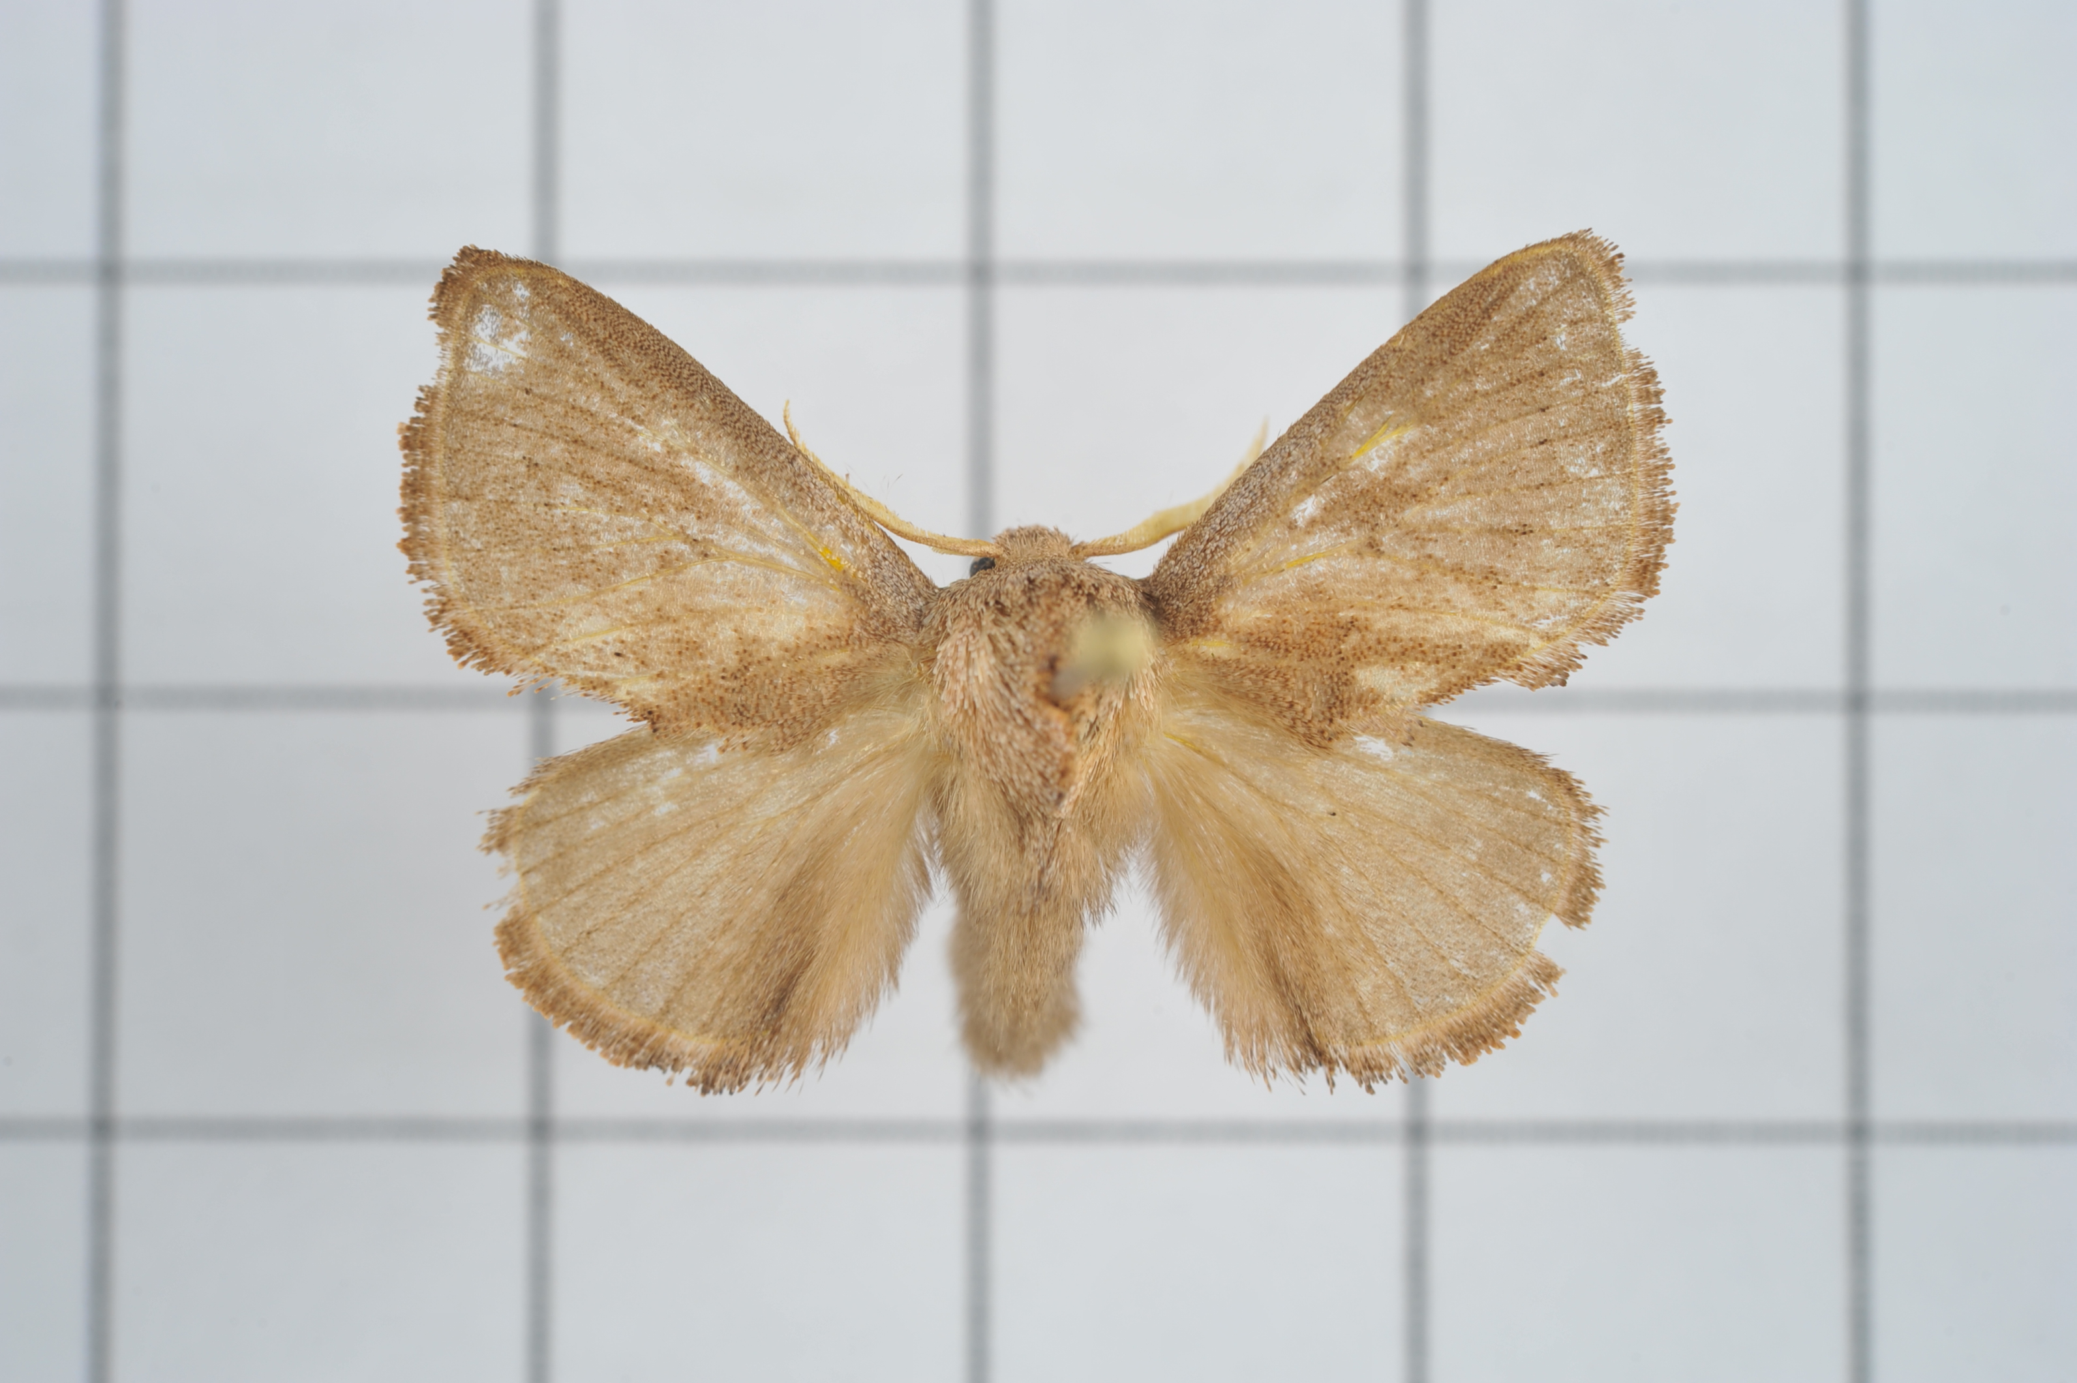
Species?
Rhamnosa uniformis
